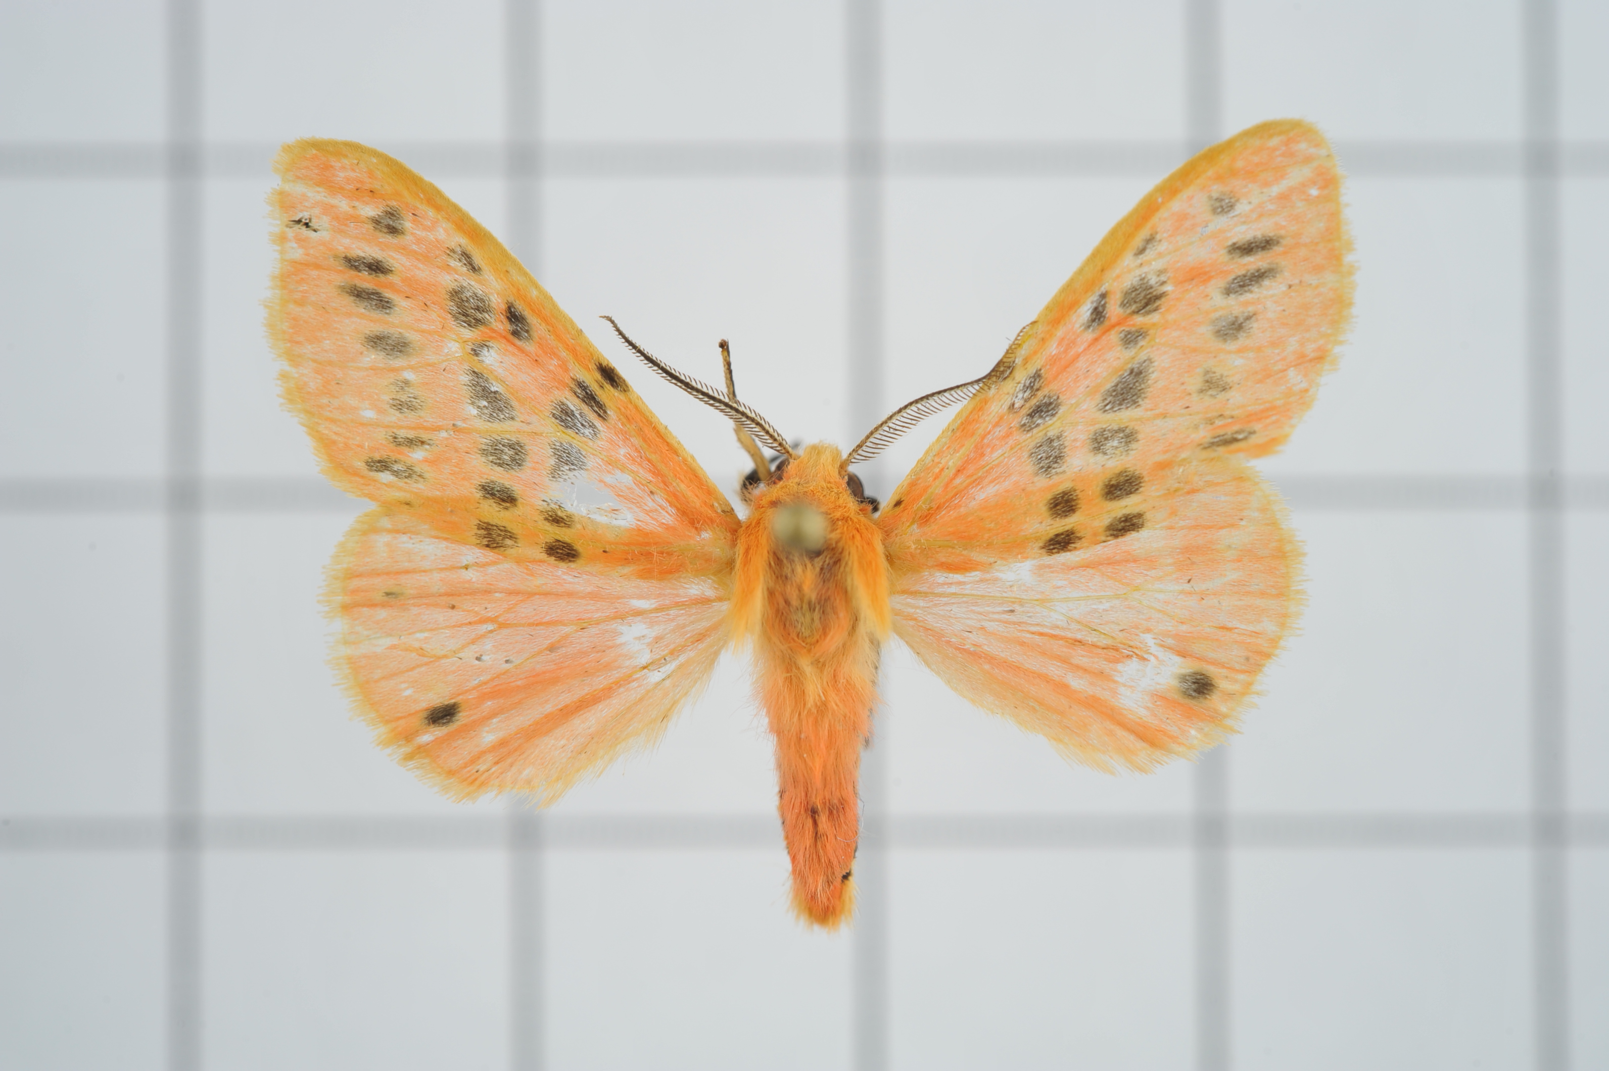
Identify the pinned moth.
Lemyra alikangensis
